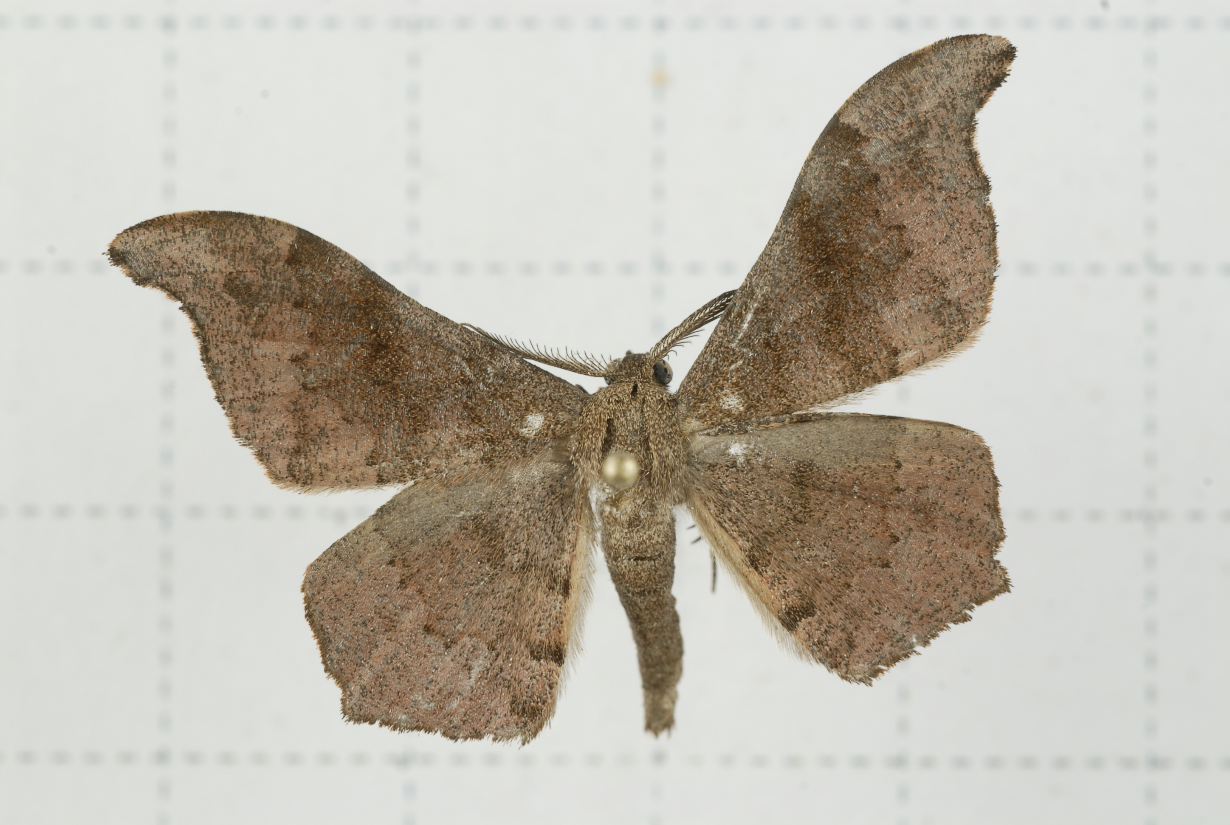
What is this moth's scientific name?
Hyposidra talaca talaca
